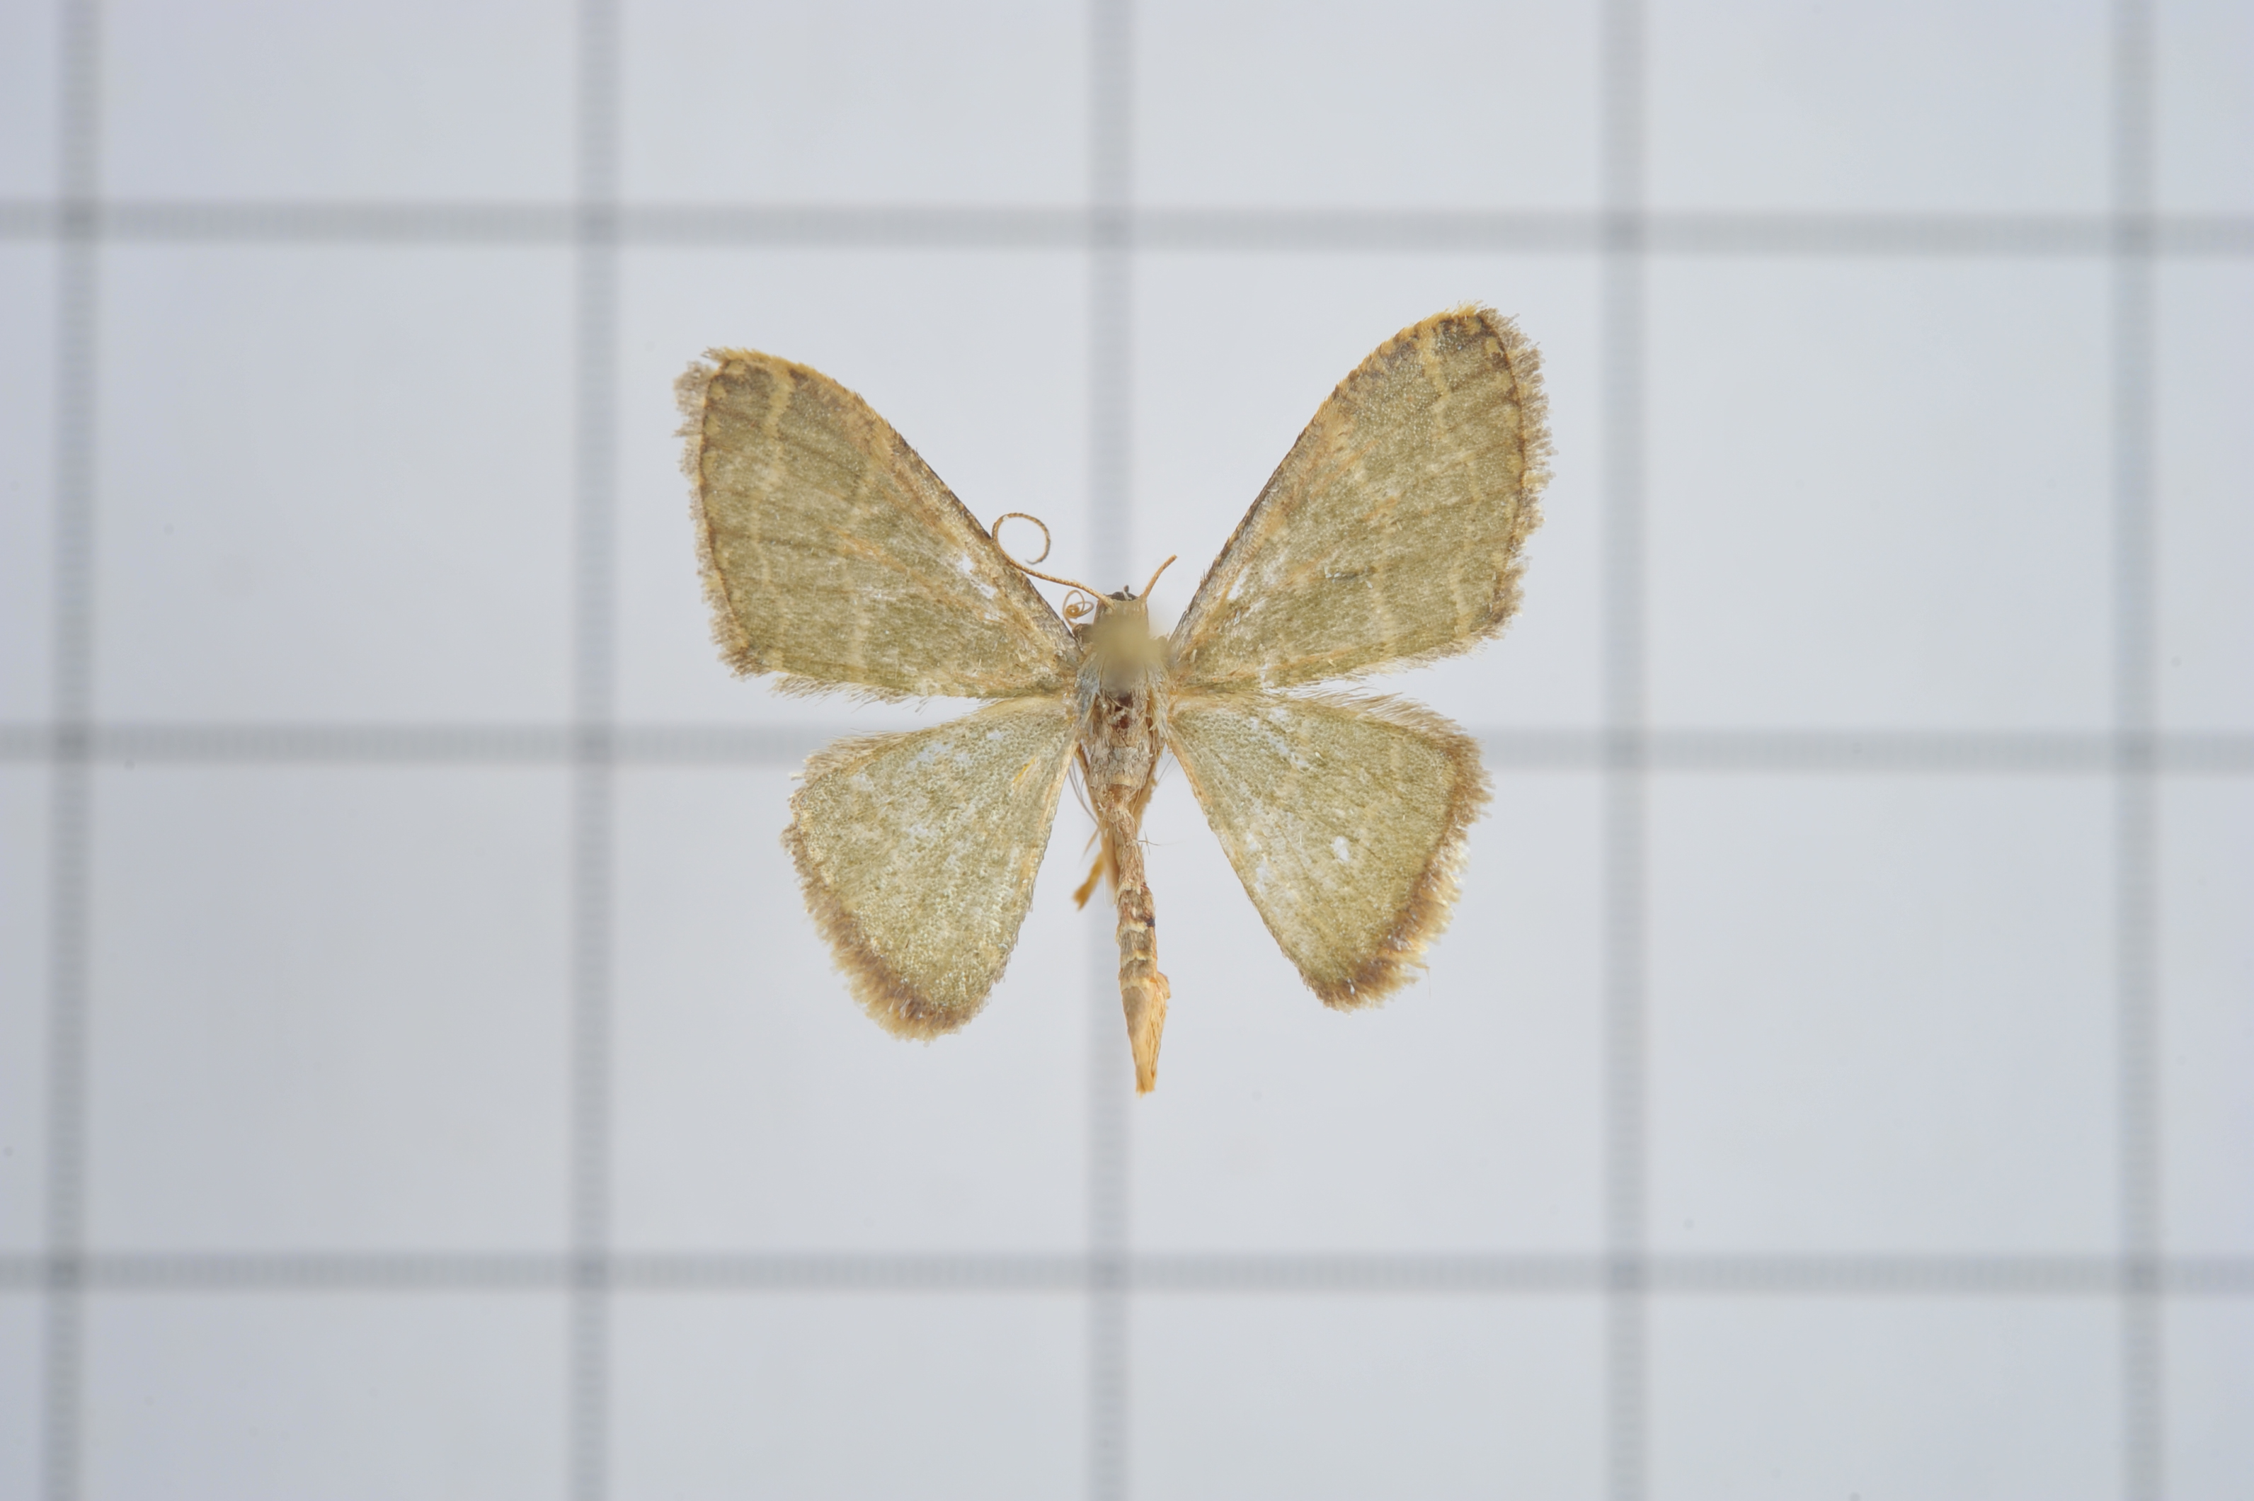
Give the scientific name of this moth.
Lophophleps purpurea
